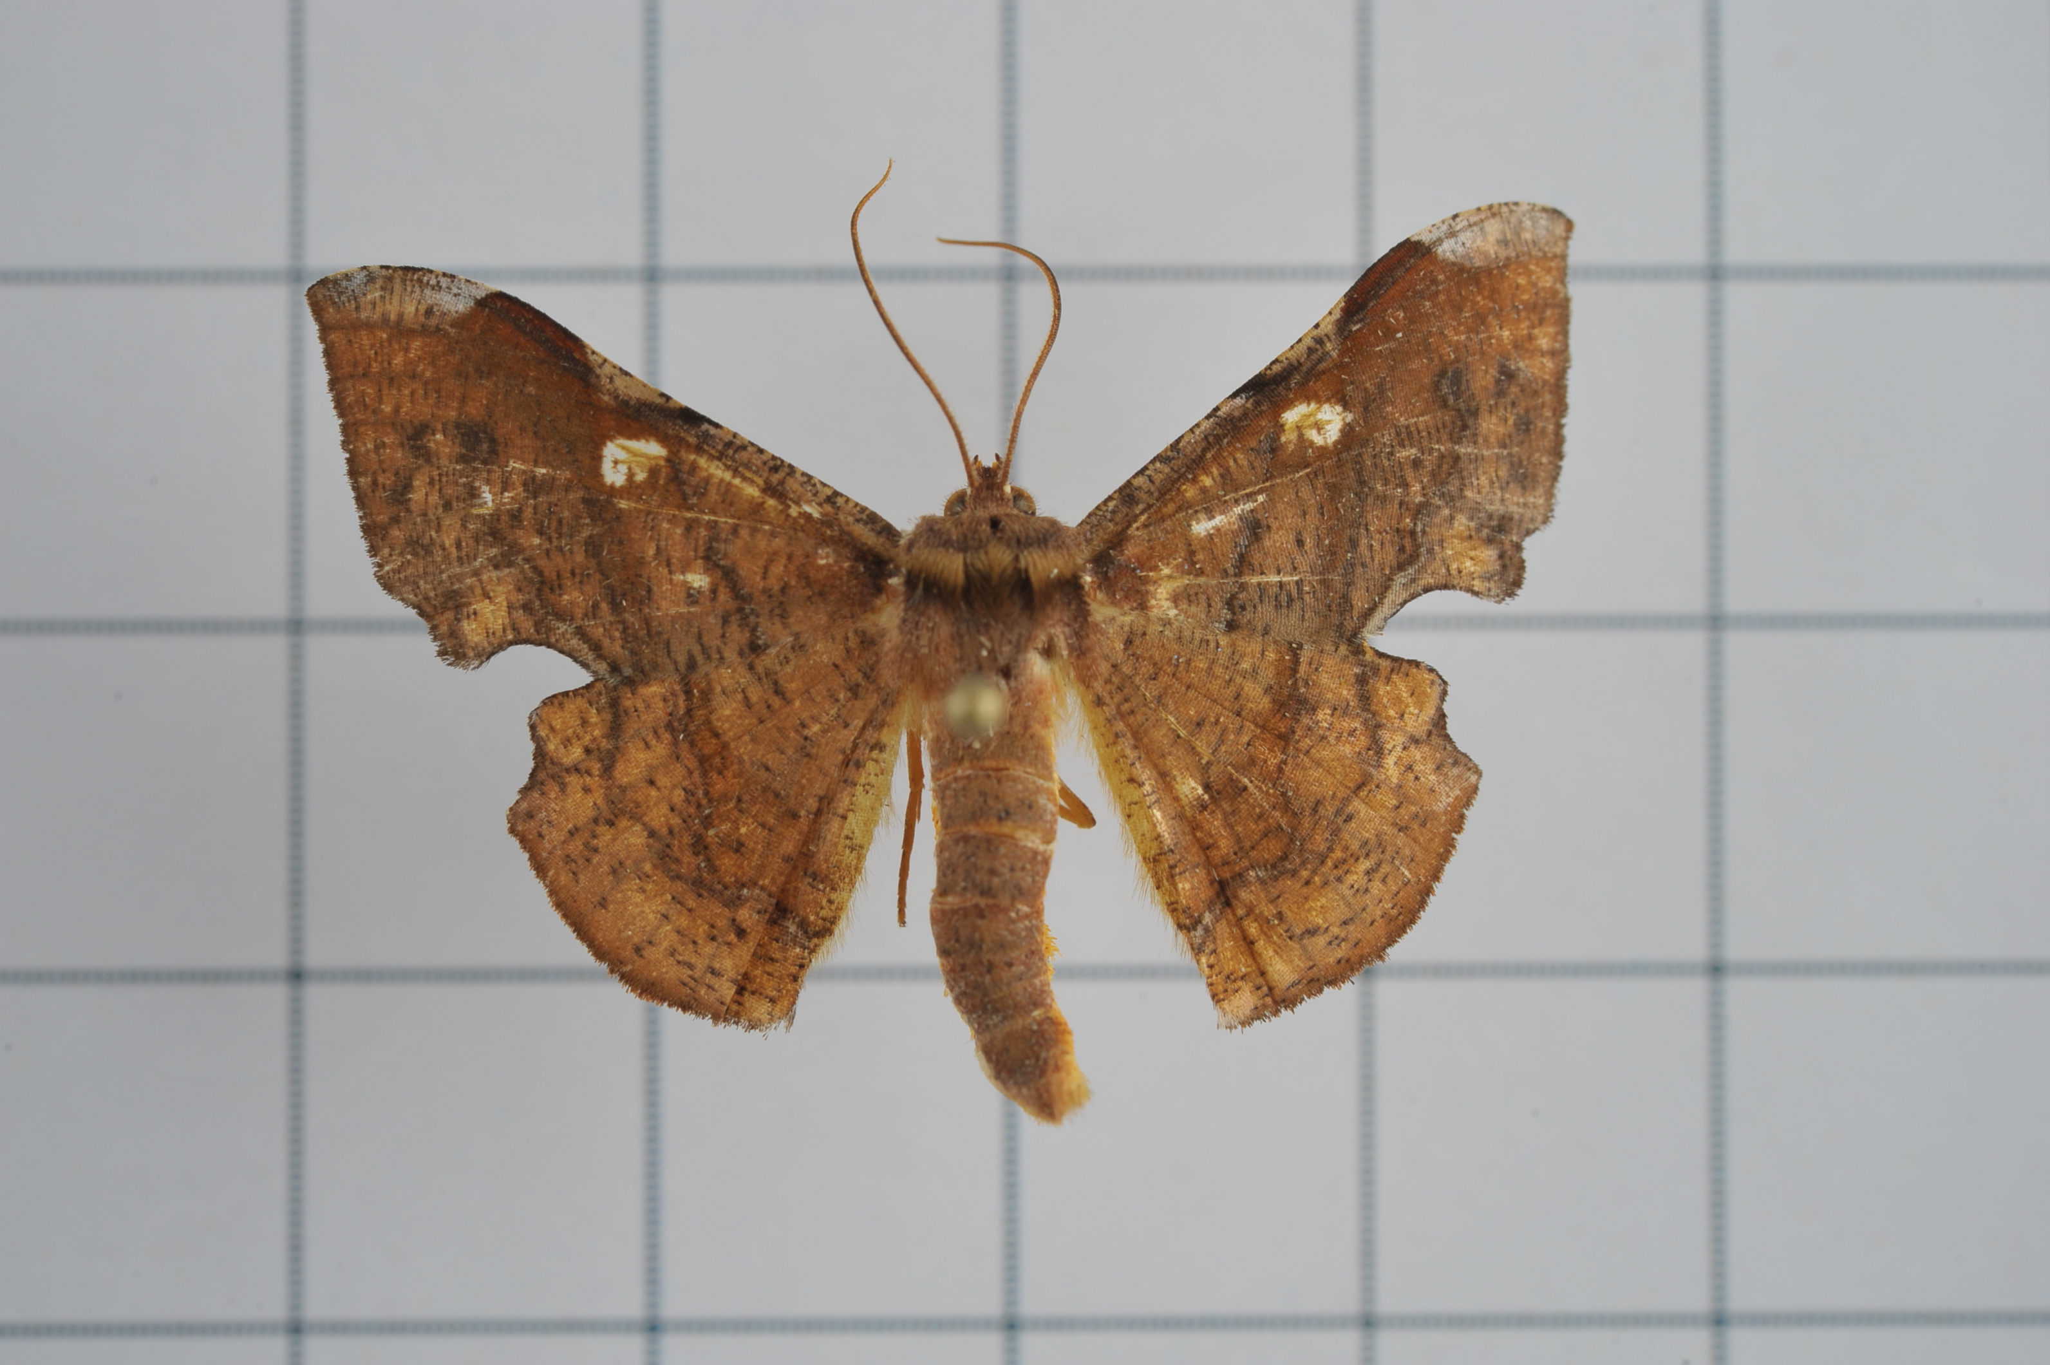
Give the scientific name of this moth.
Fascellina chromataria
